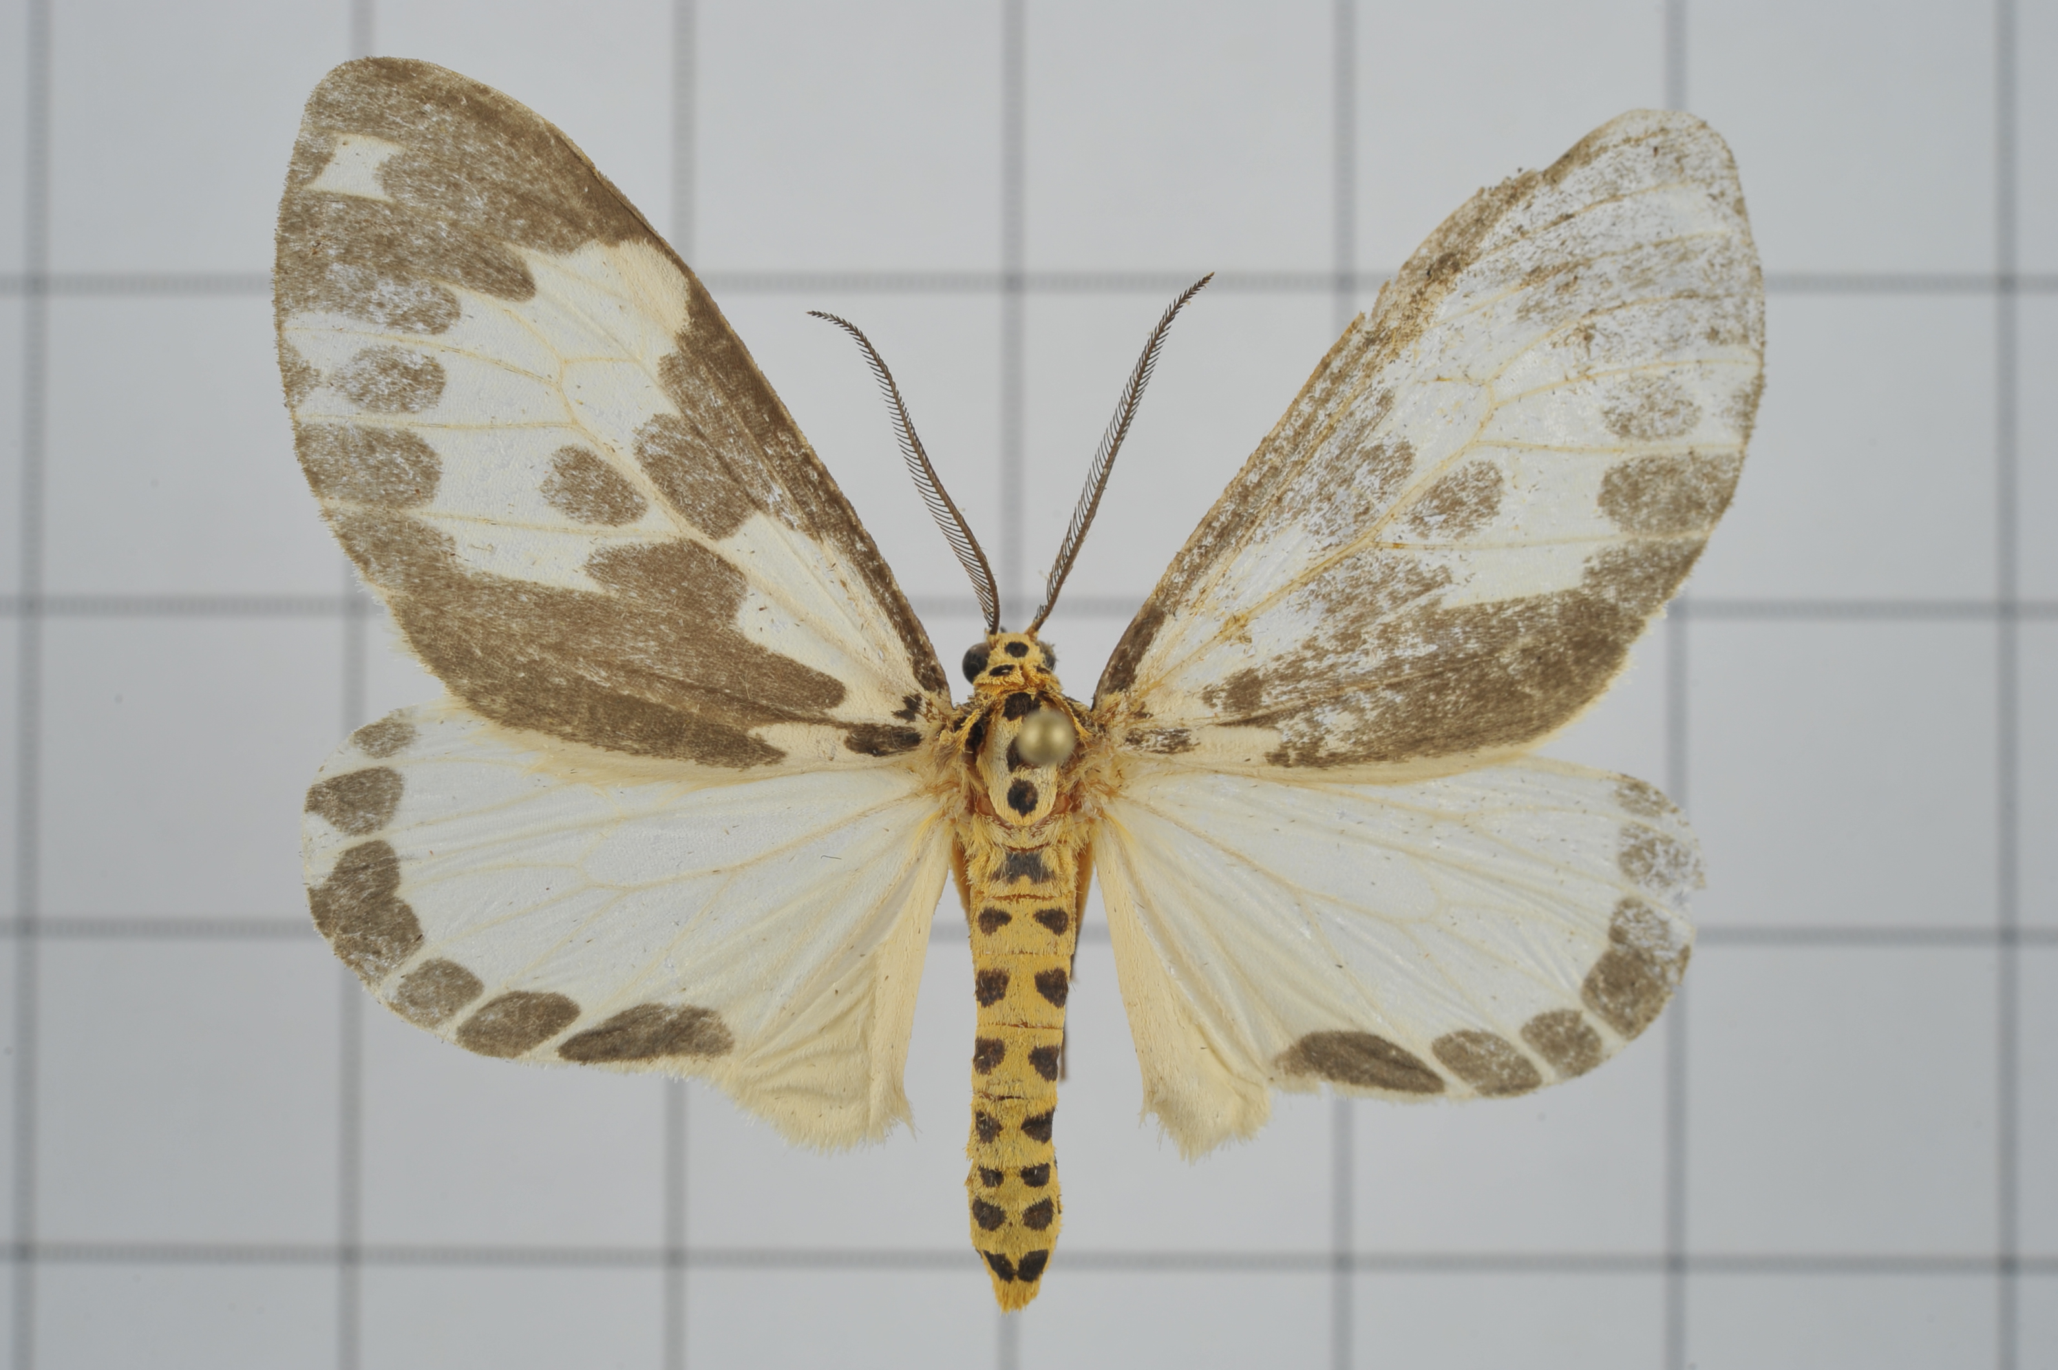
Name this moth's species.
Nyctemera carissima formosana
